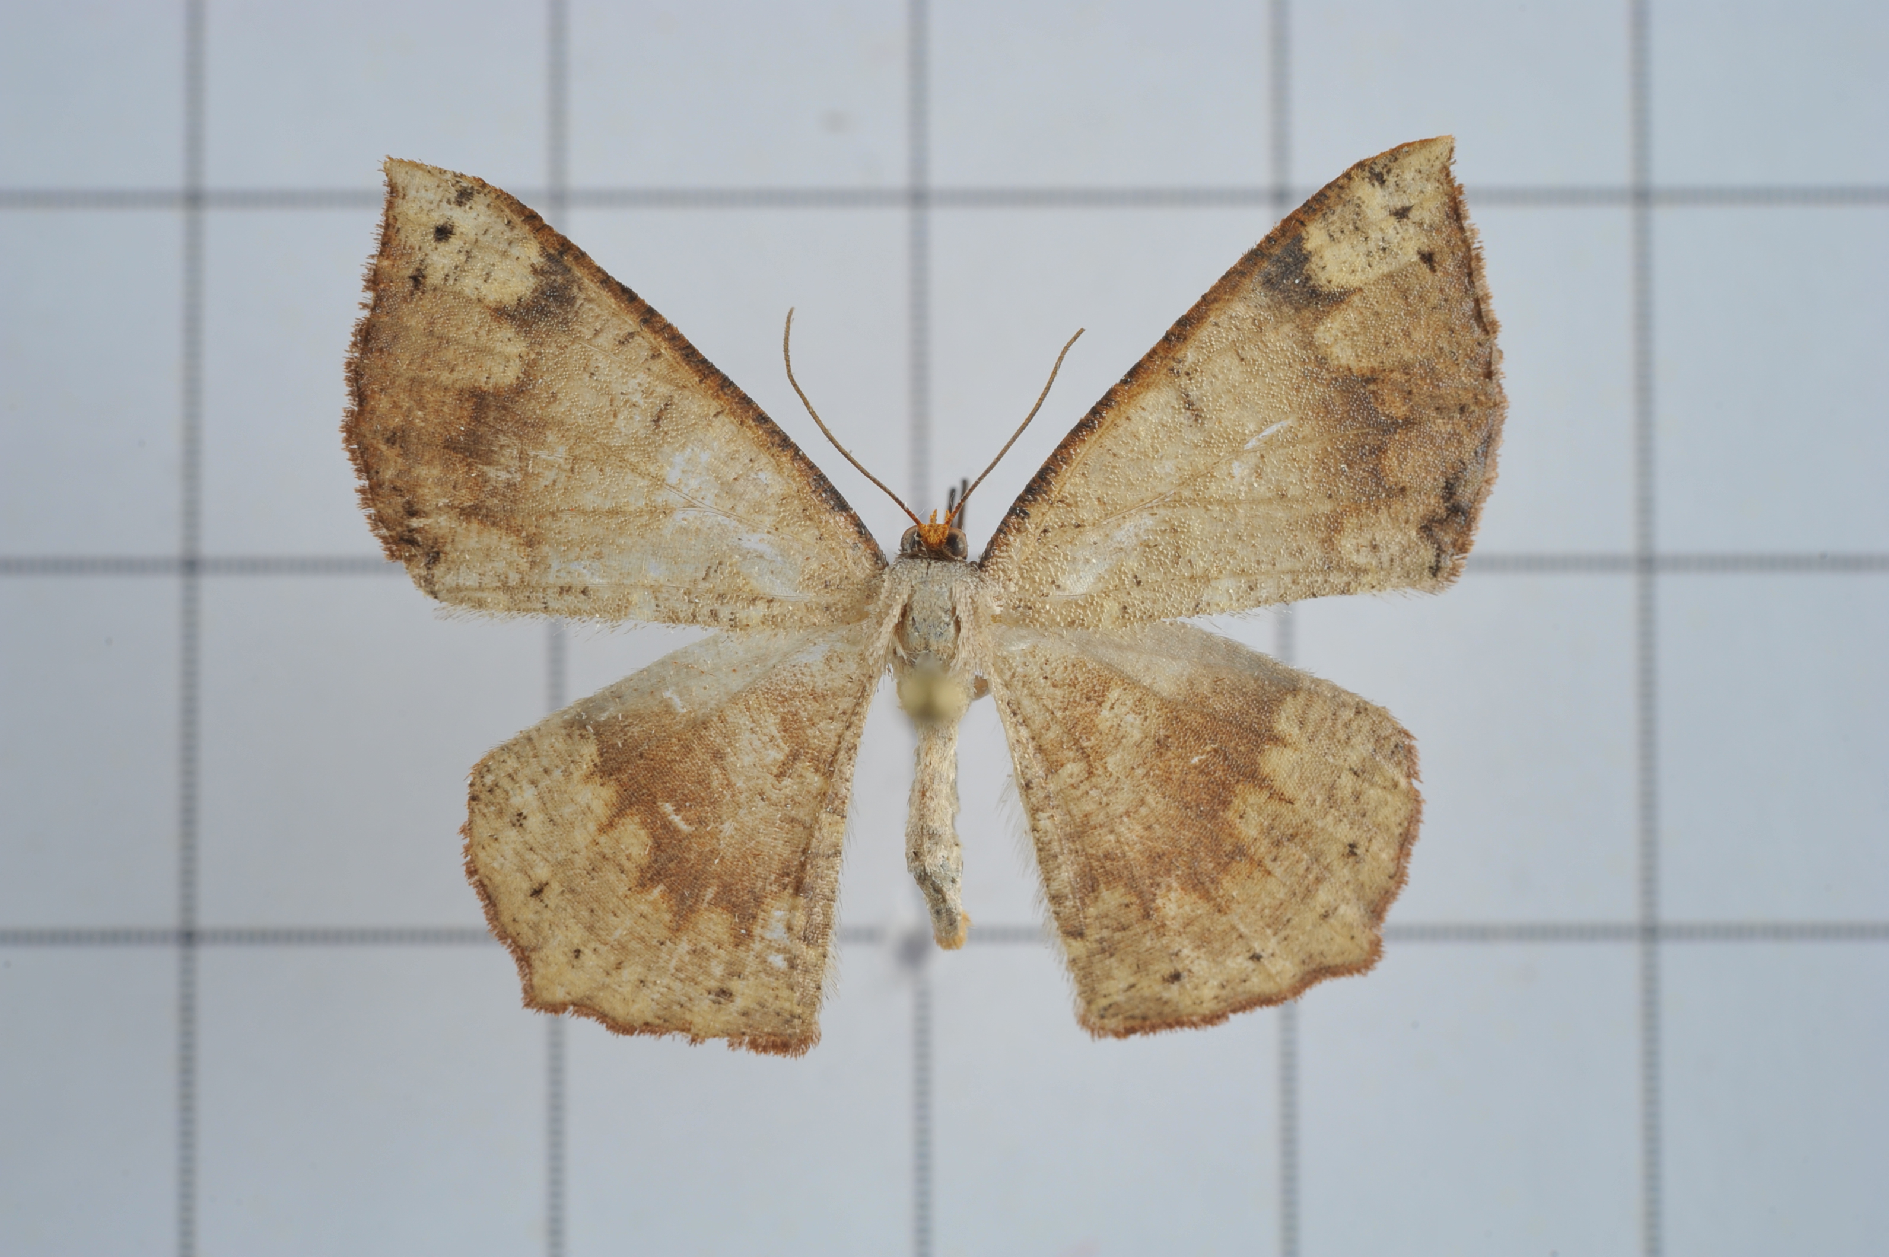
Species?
Peratostega deletaria deletaria
